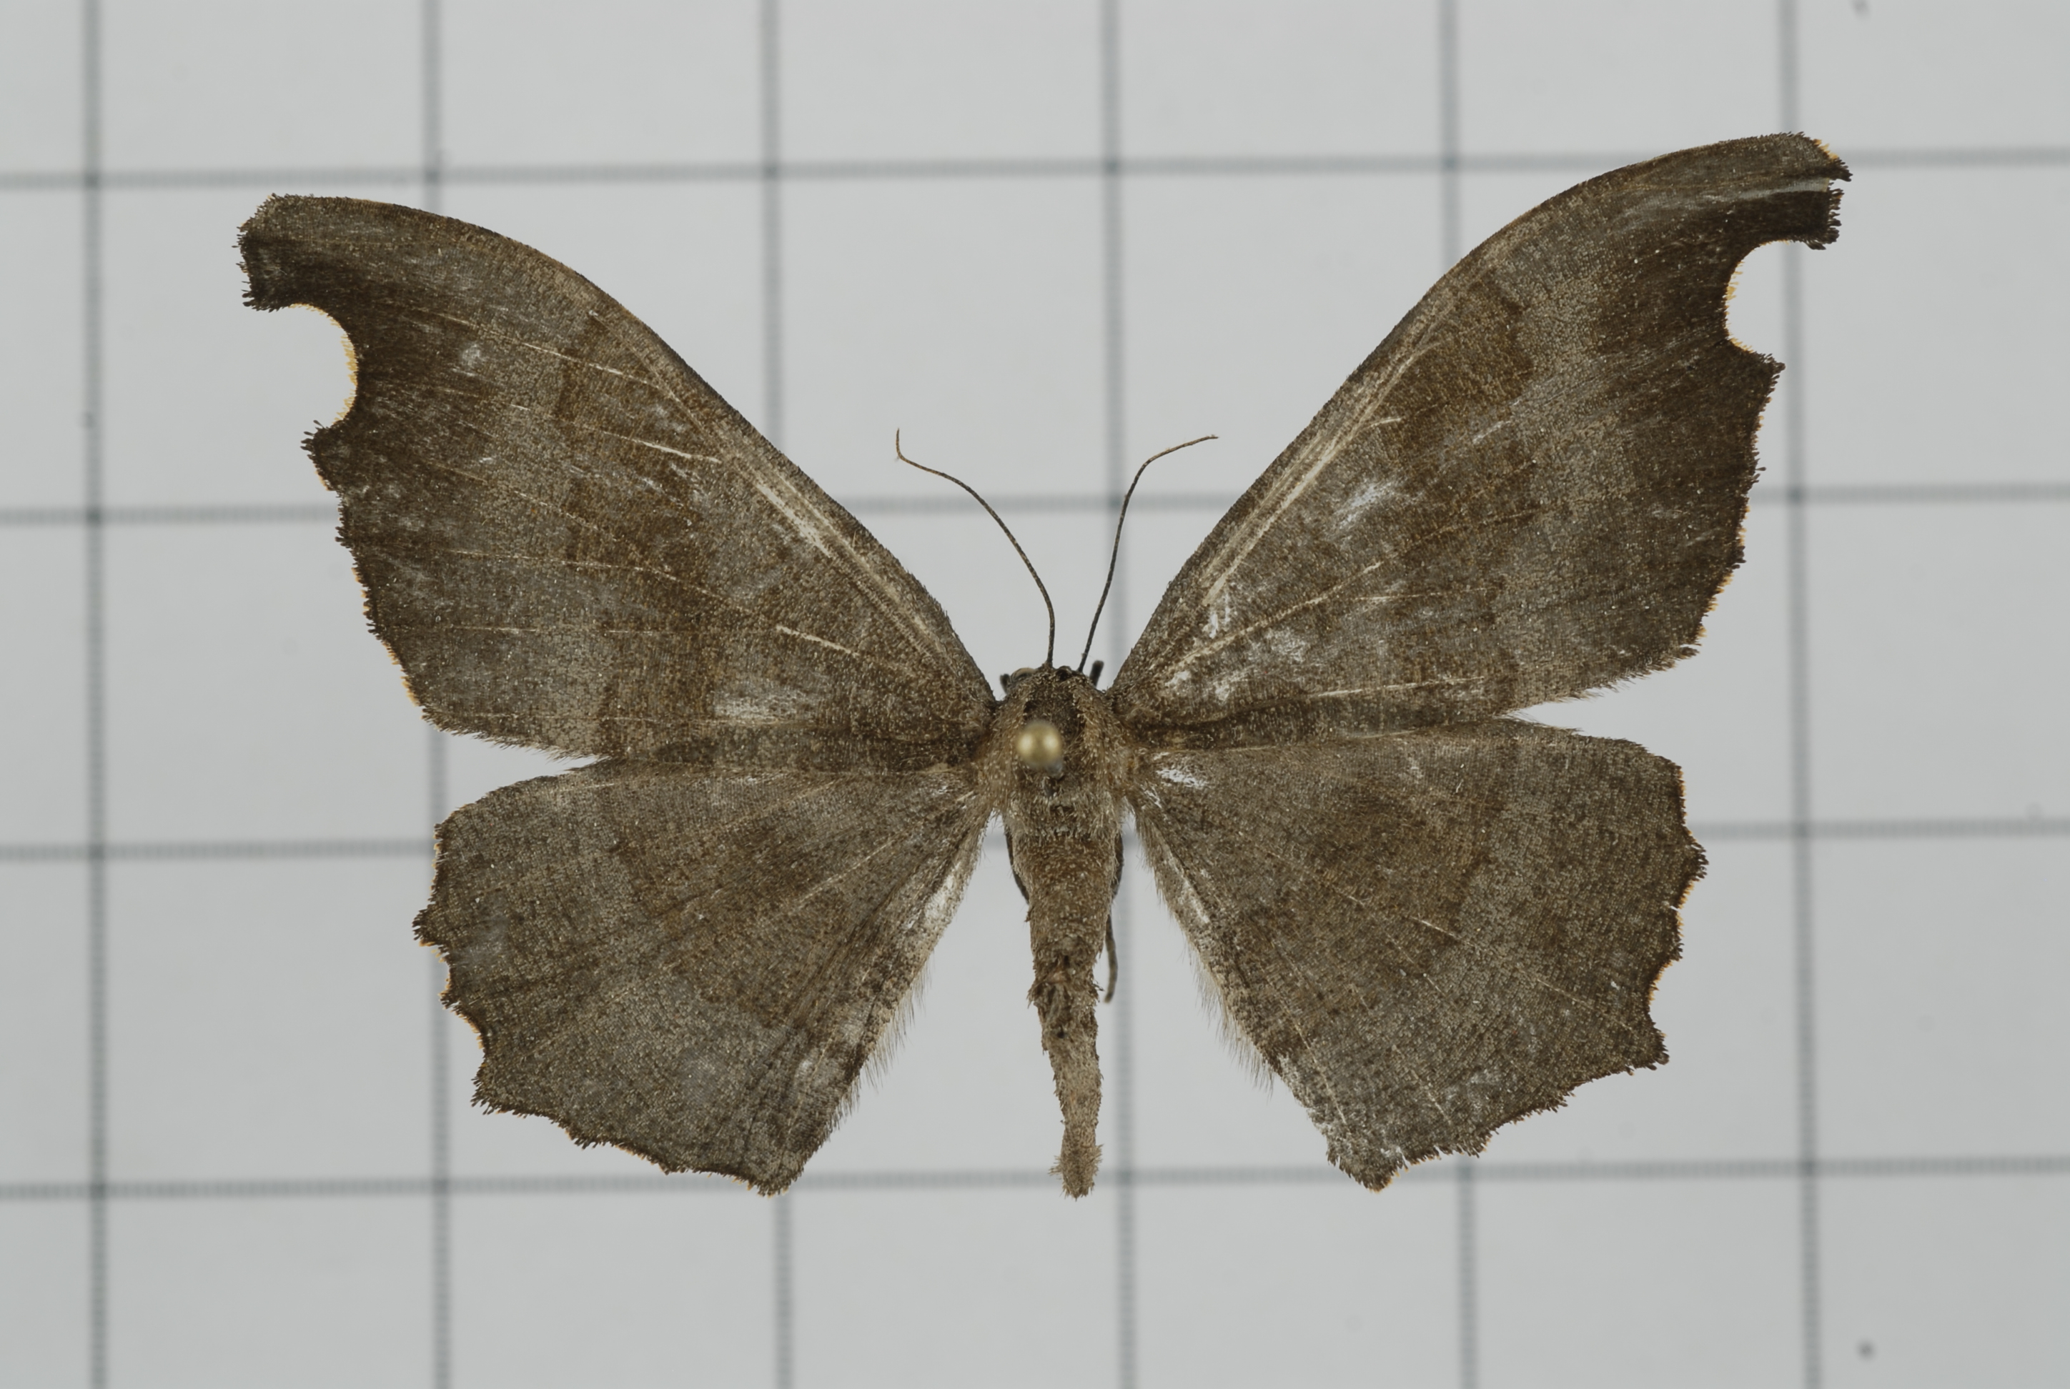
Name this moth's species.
Hyposidra talaca talaca
